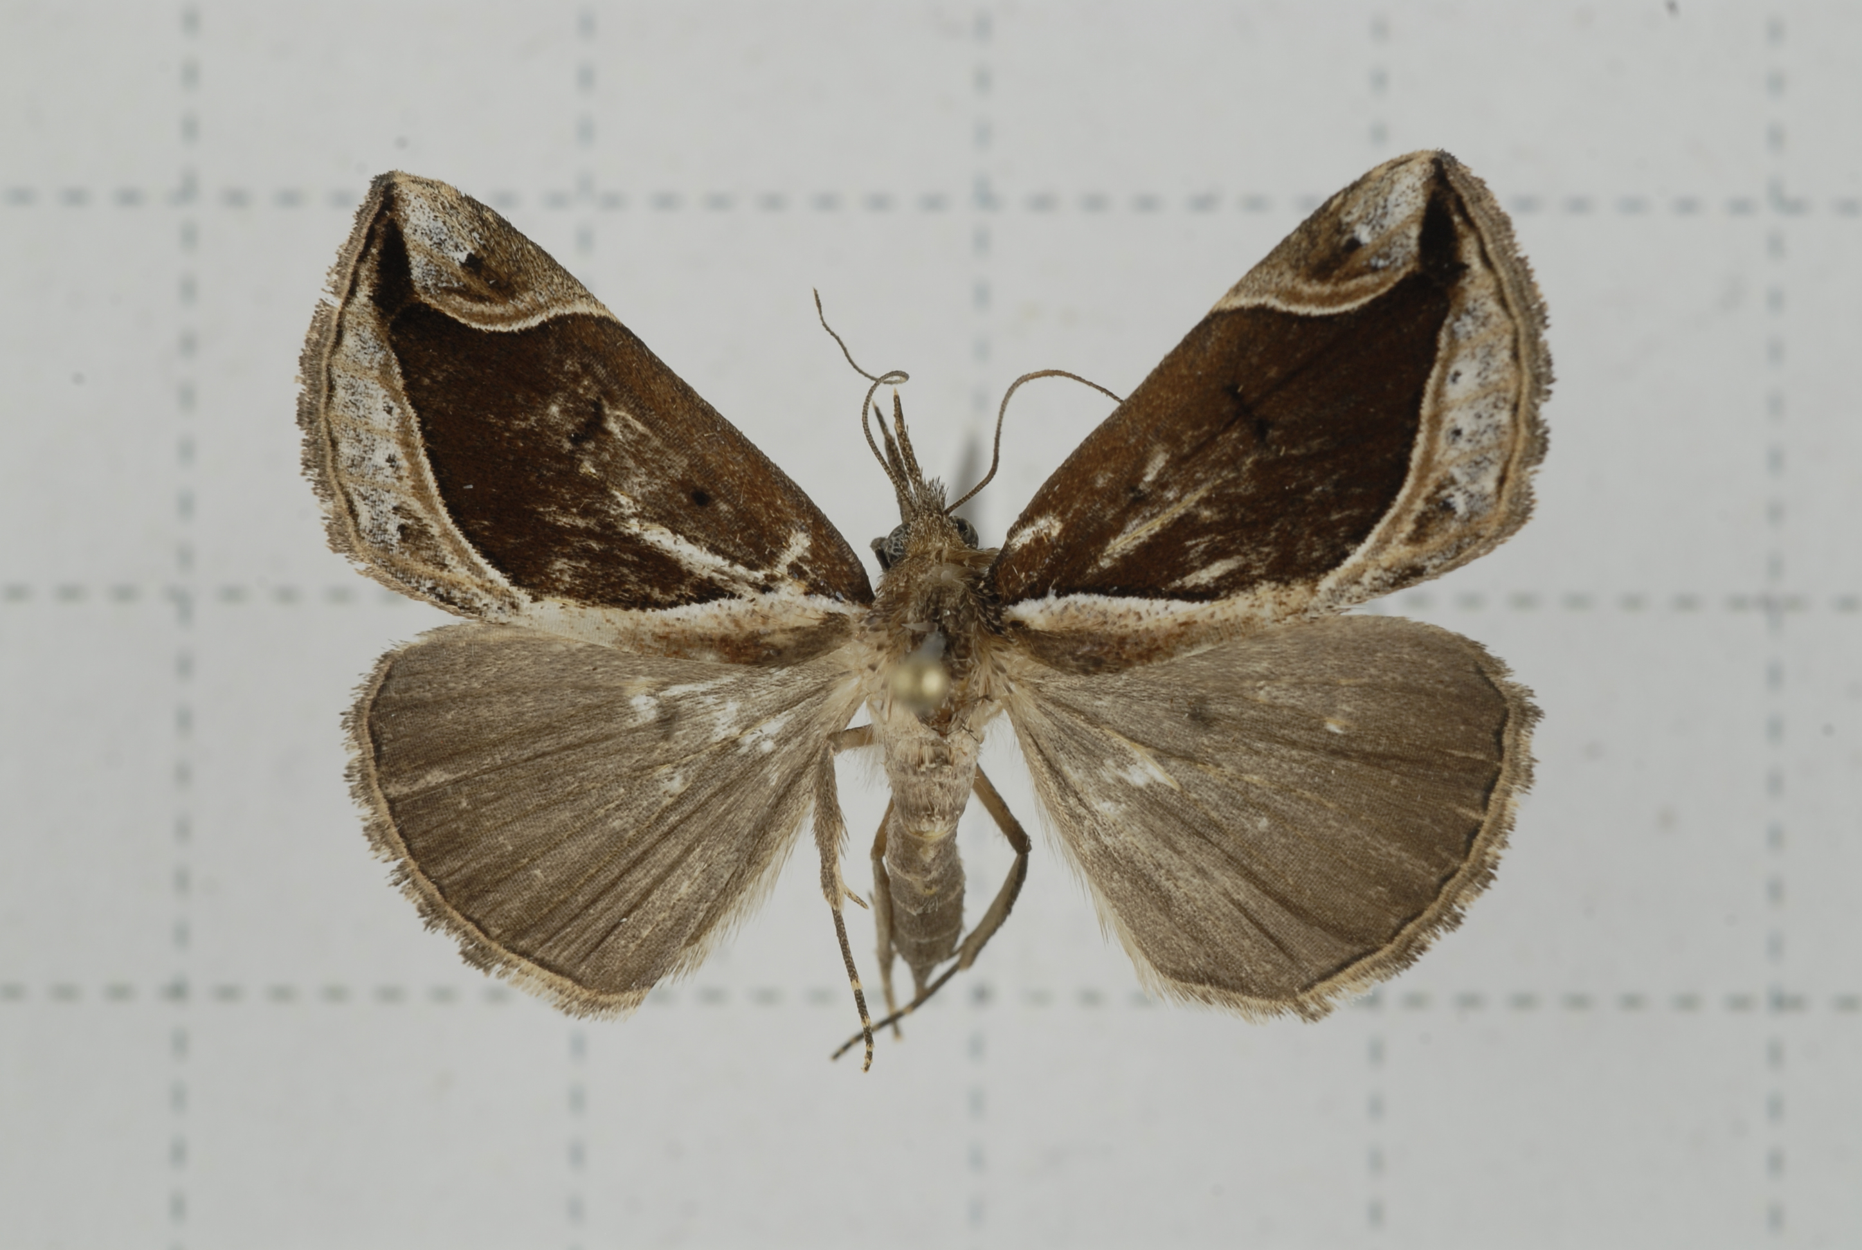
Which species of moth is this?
Hypena perspicua
